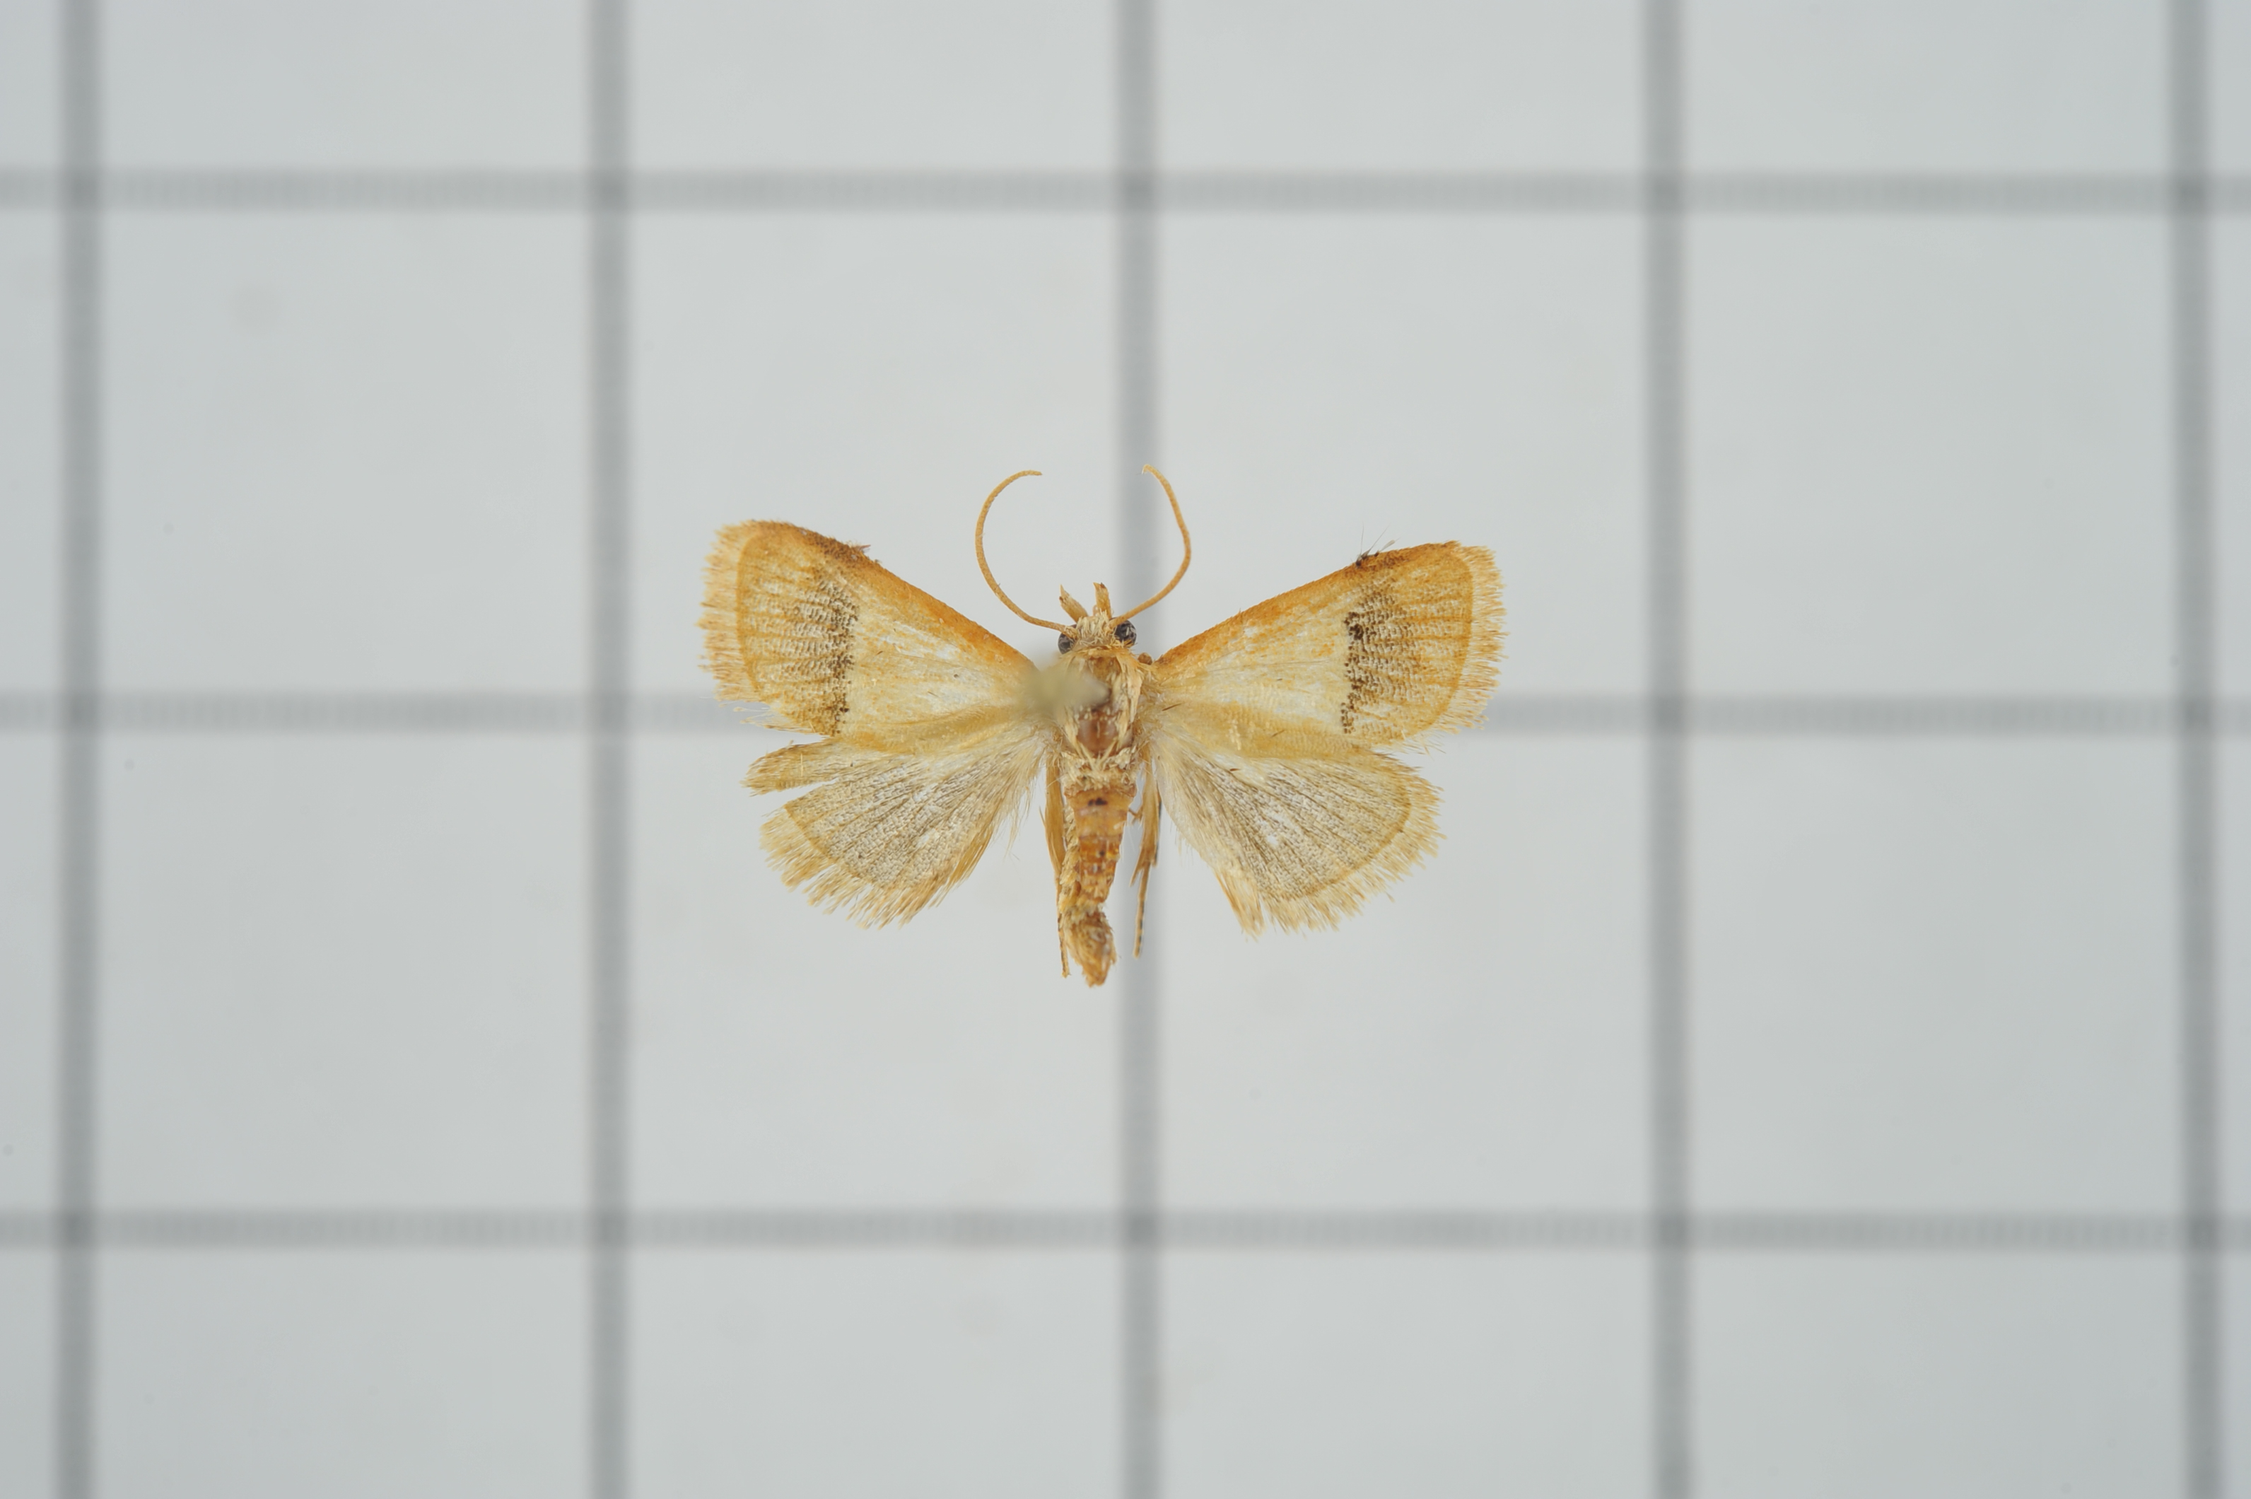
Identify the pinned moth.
Trichogyia limacodiformis
